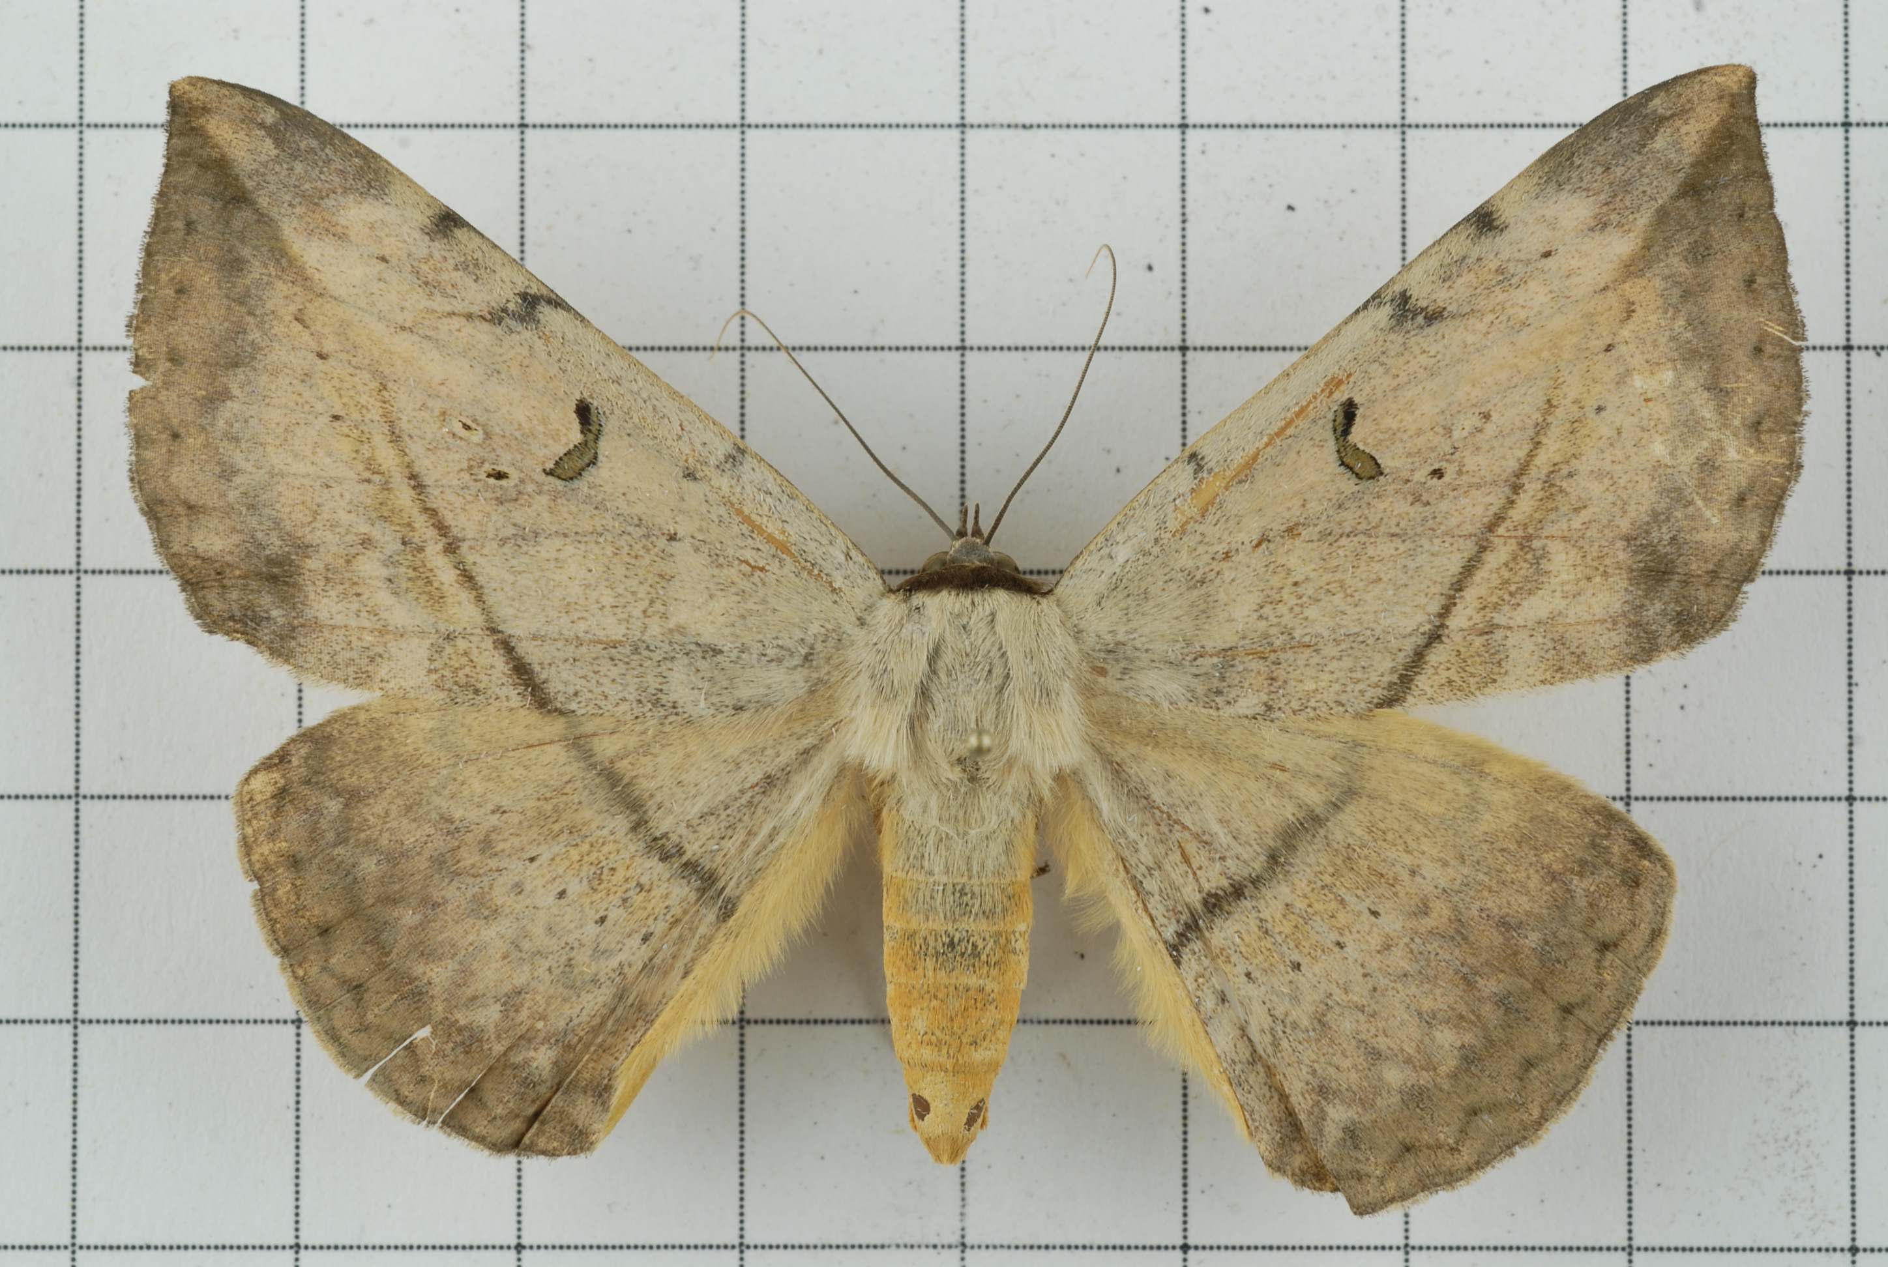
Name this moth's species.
Hypopyra vespertilio
